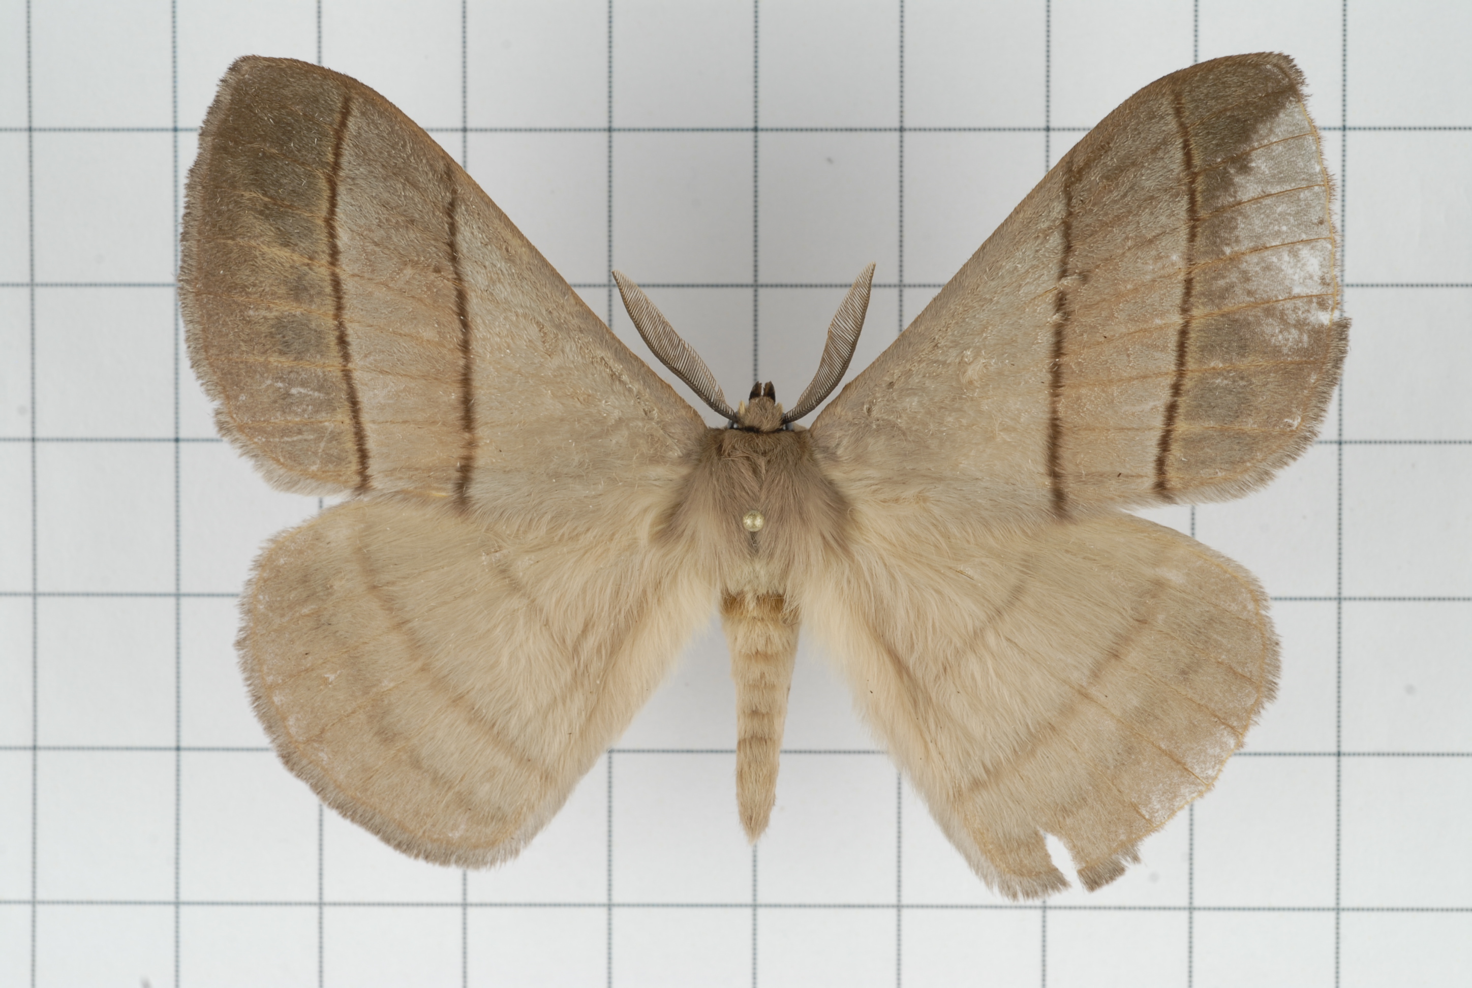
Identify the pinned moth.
Palirisa cervina formosana
